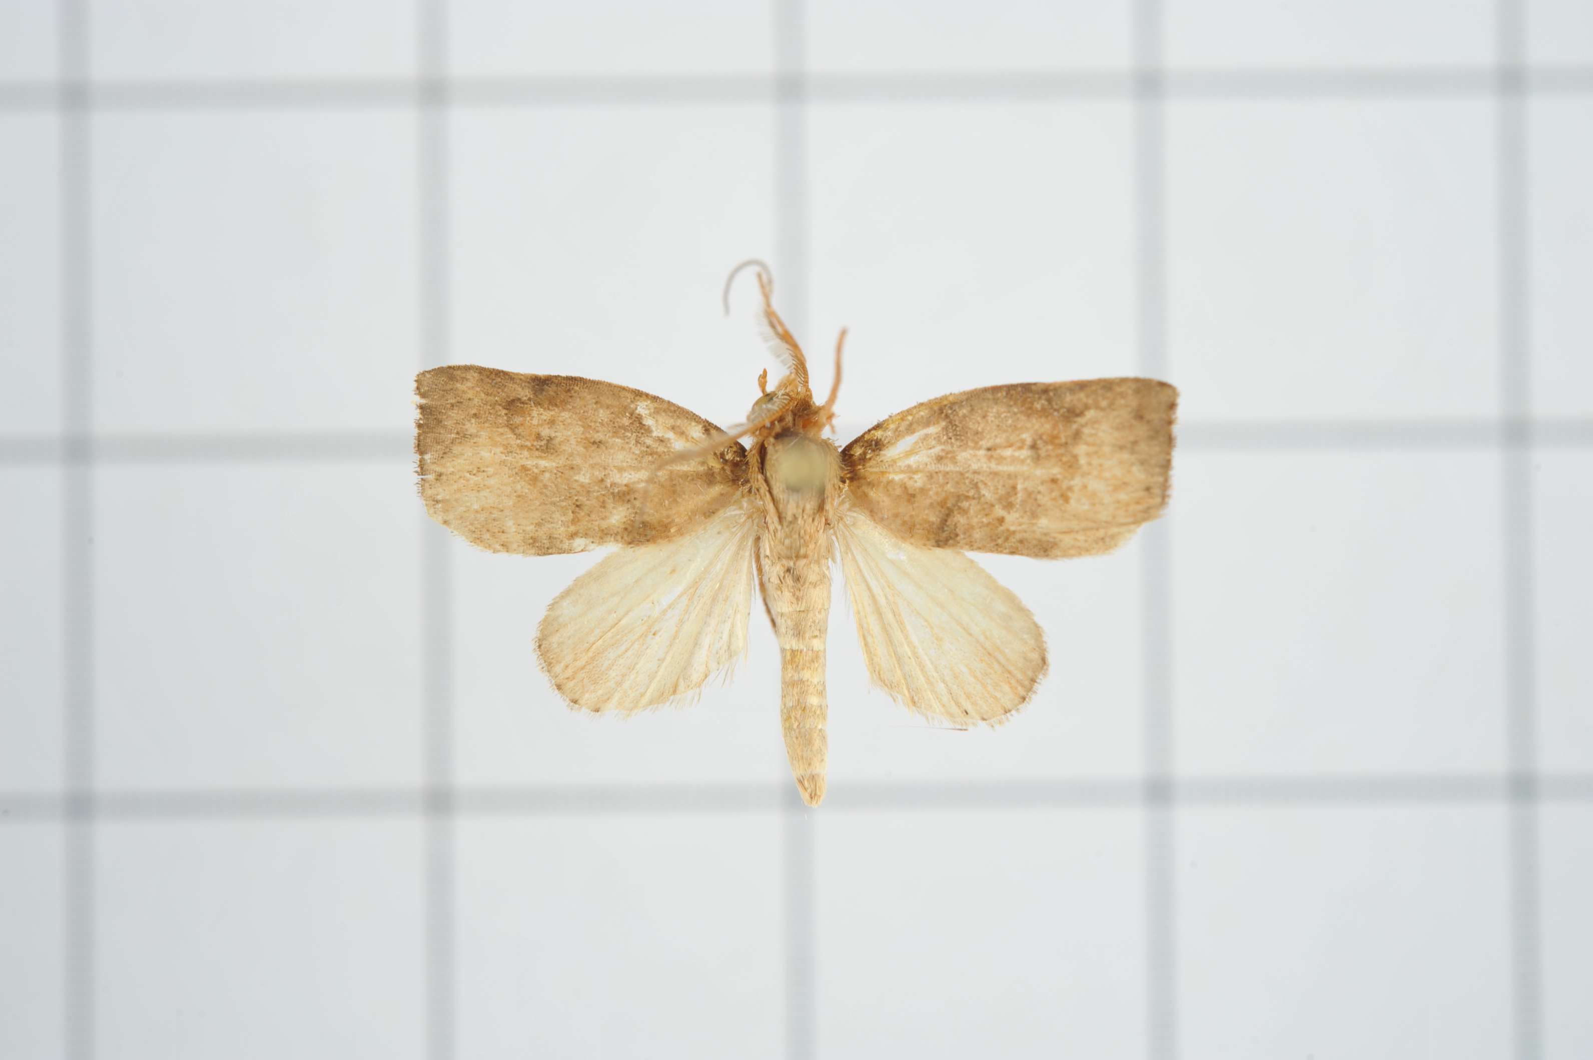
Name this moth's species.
Beara tortriciformis
